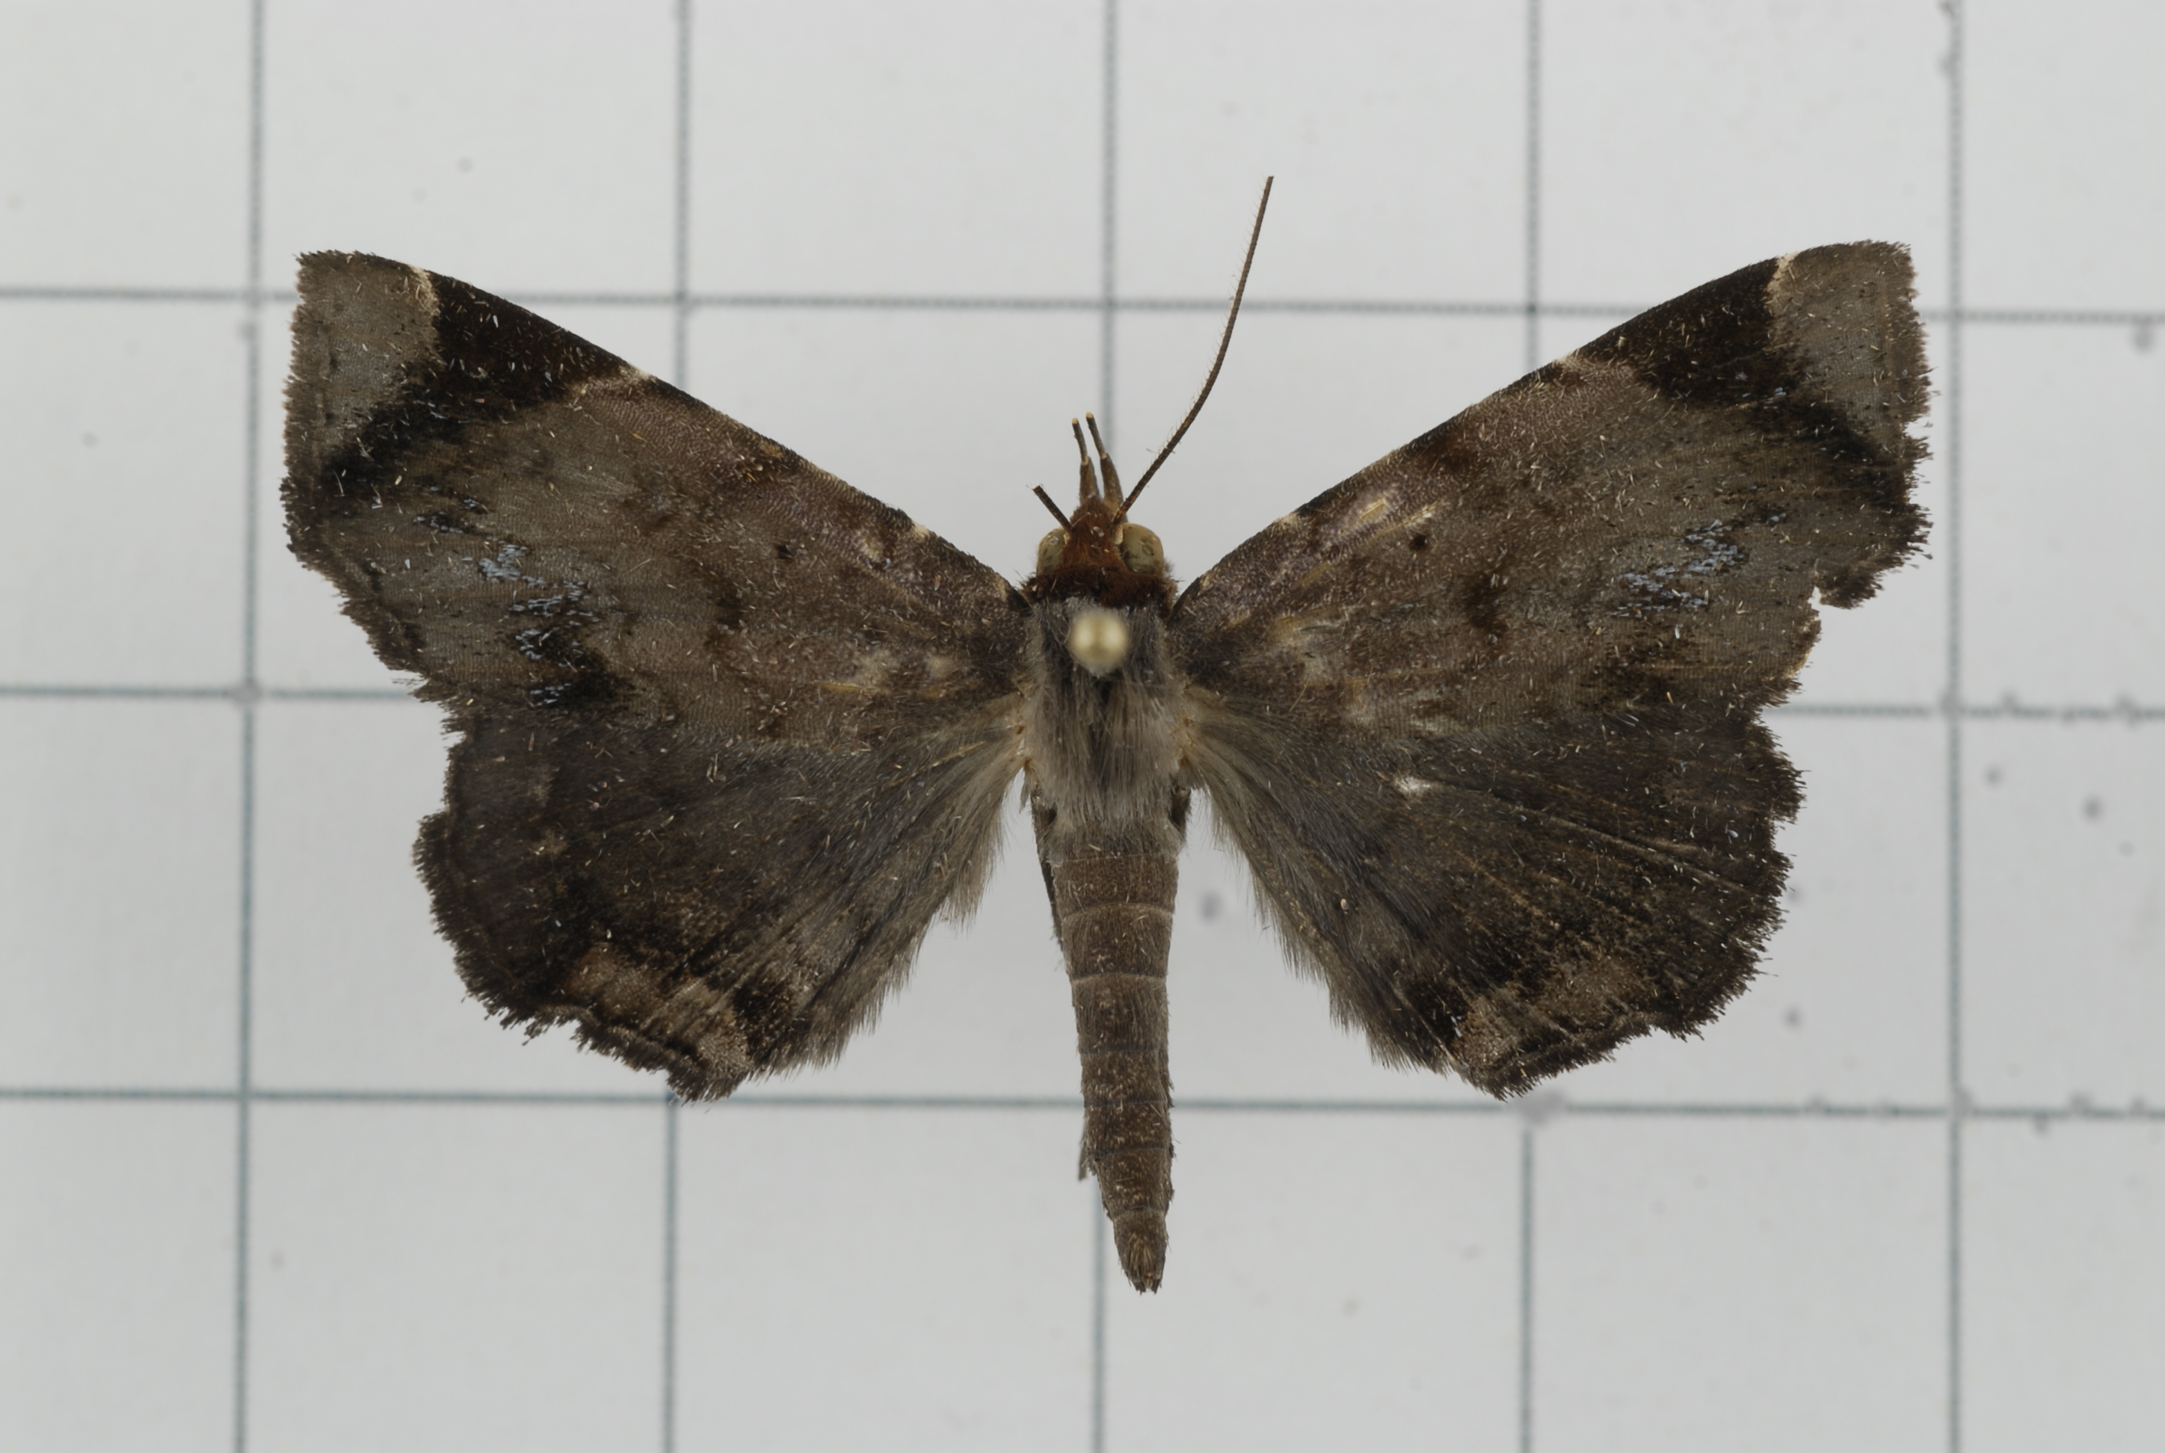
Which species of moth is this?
Mecodina albodentata
